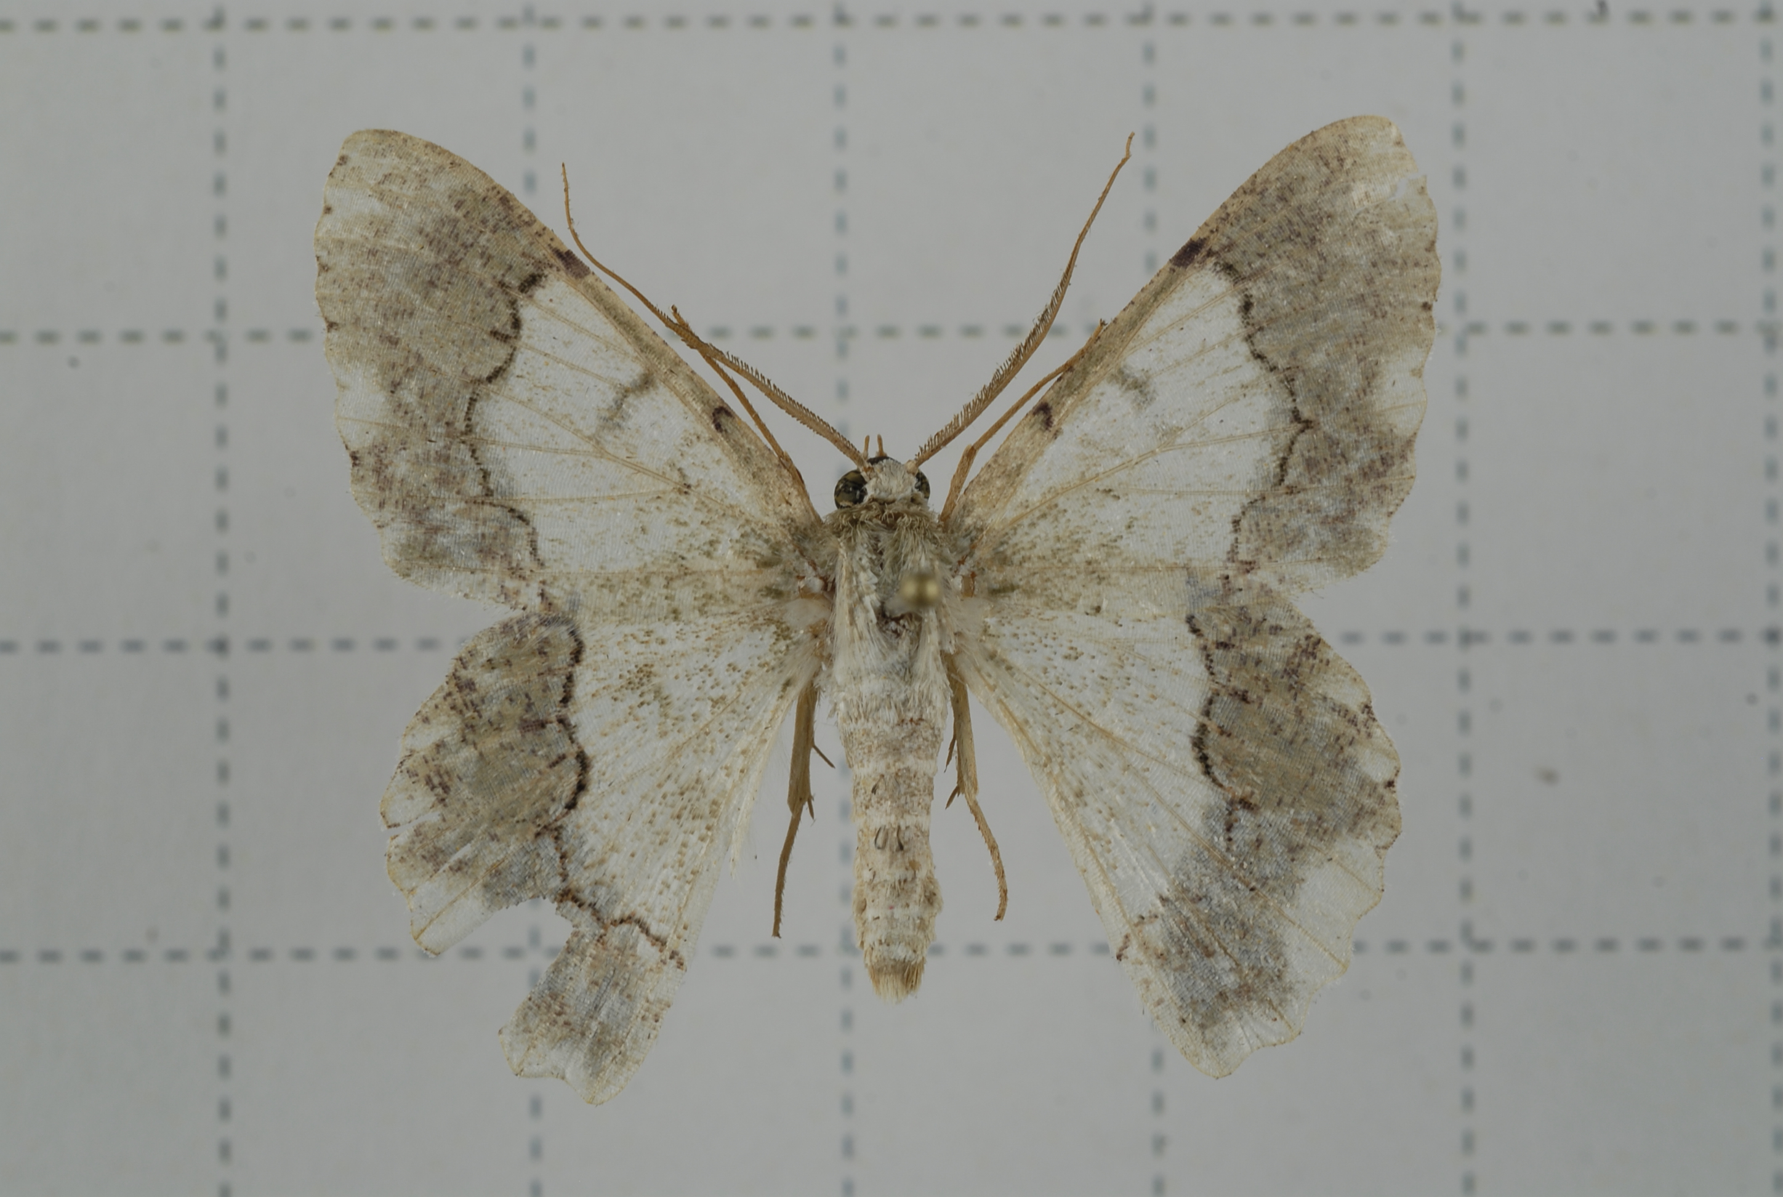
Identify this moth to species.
Pingasa ruginaria pacifica
